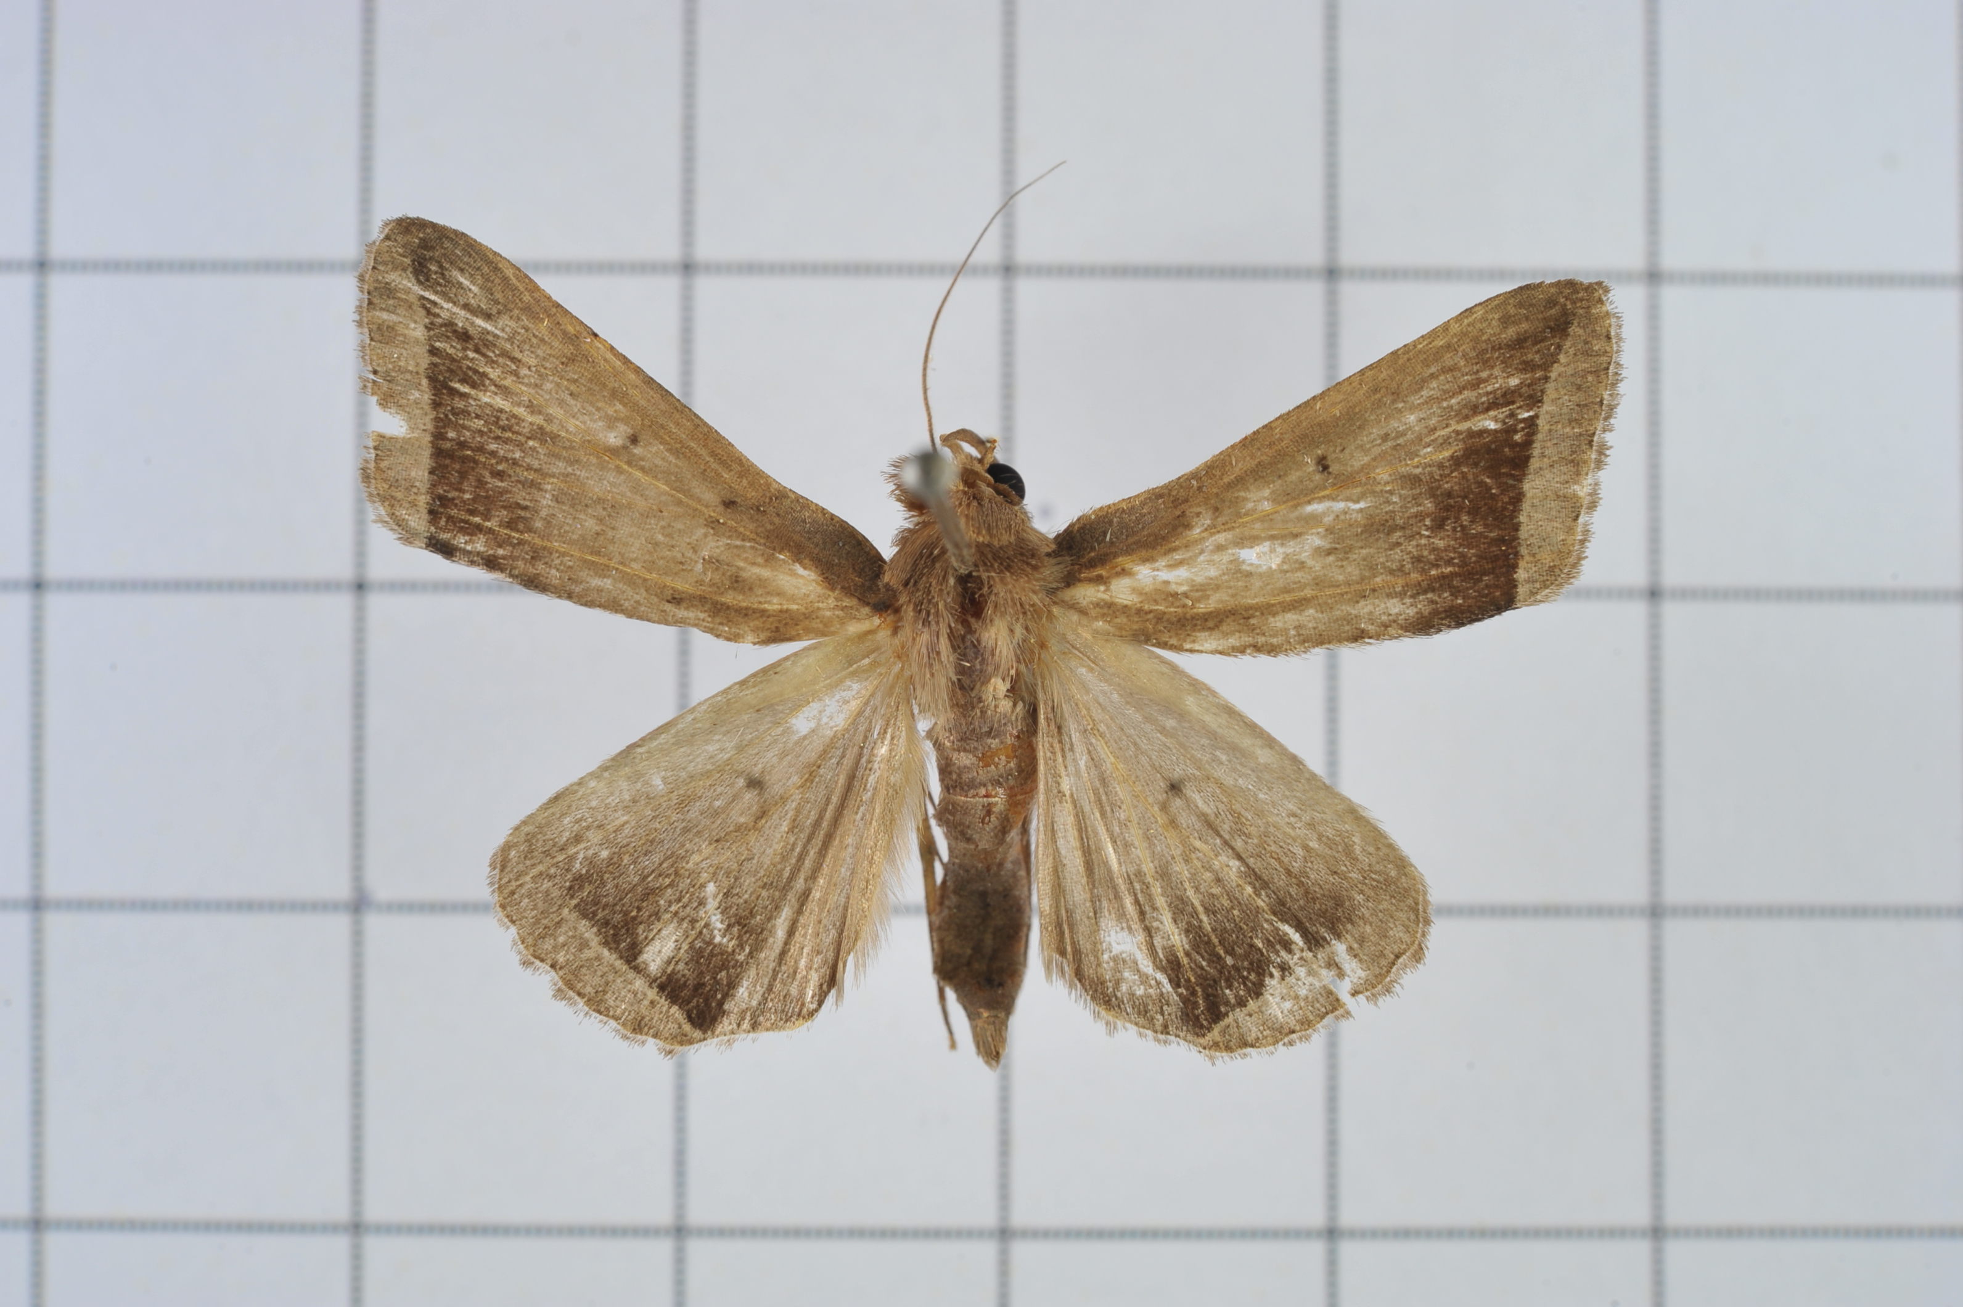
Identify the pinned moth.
Simplicia bimarginata
